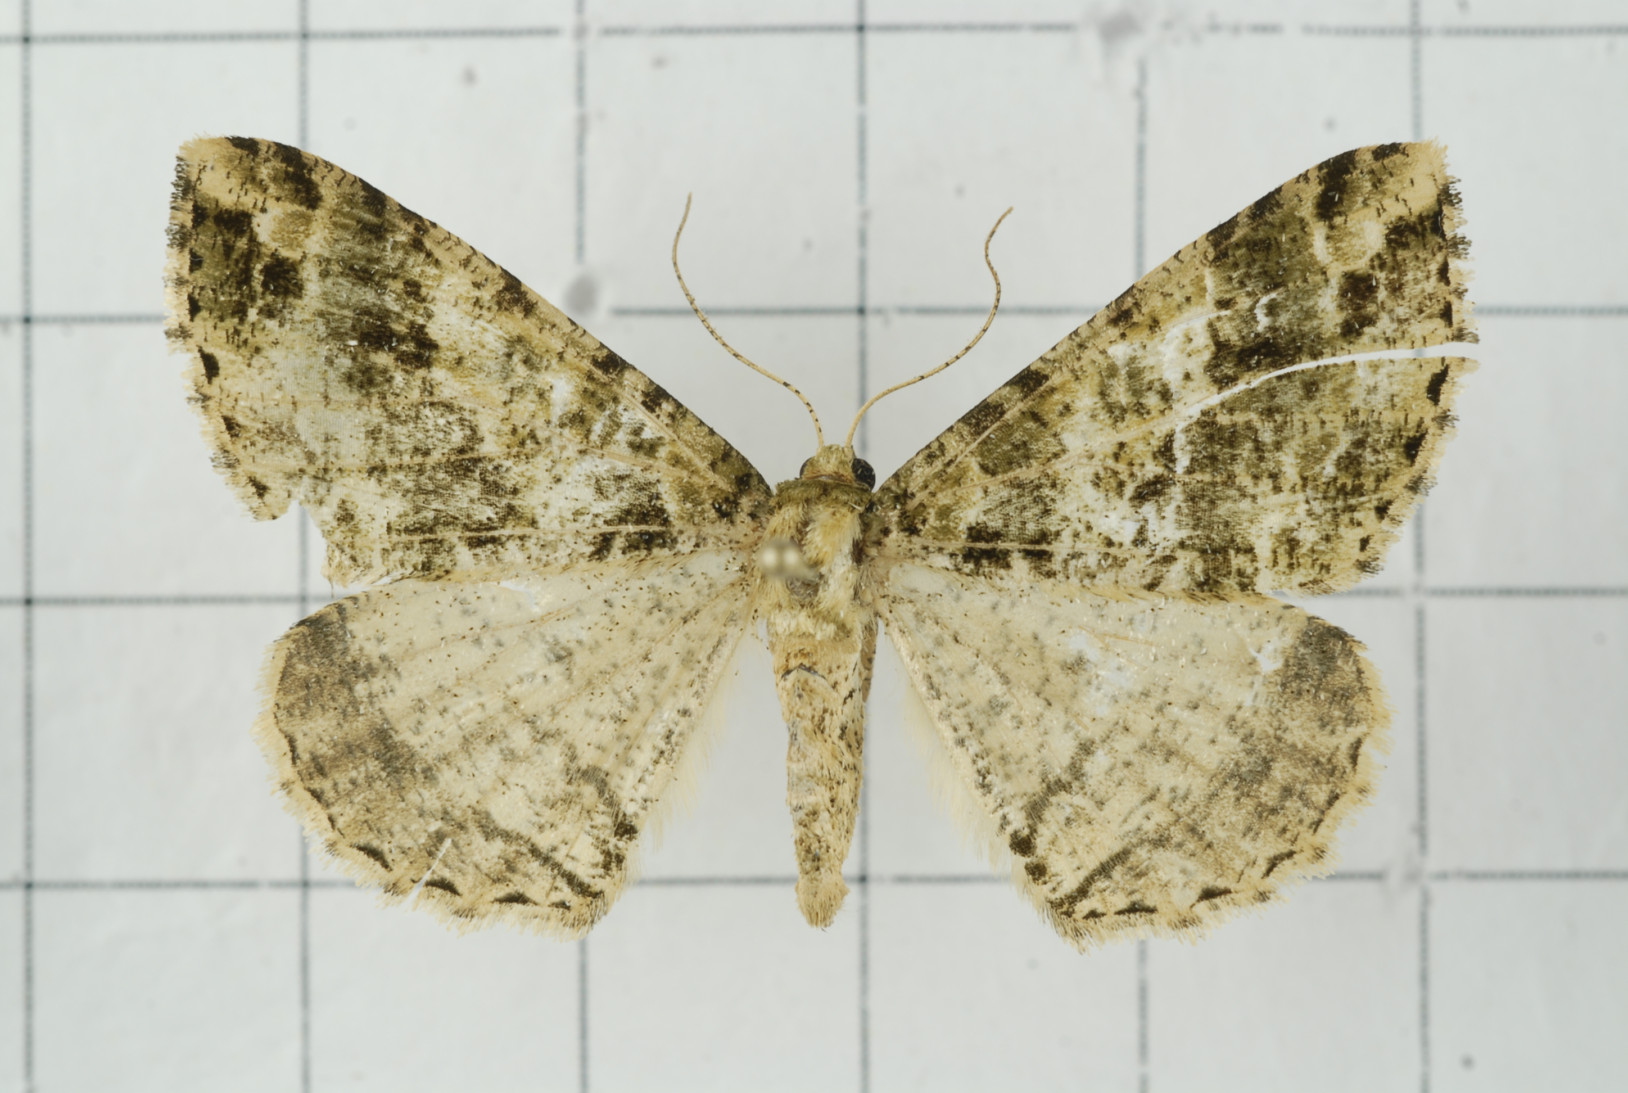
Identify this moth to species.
Arichanna marginata
